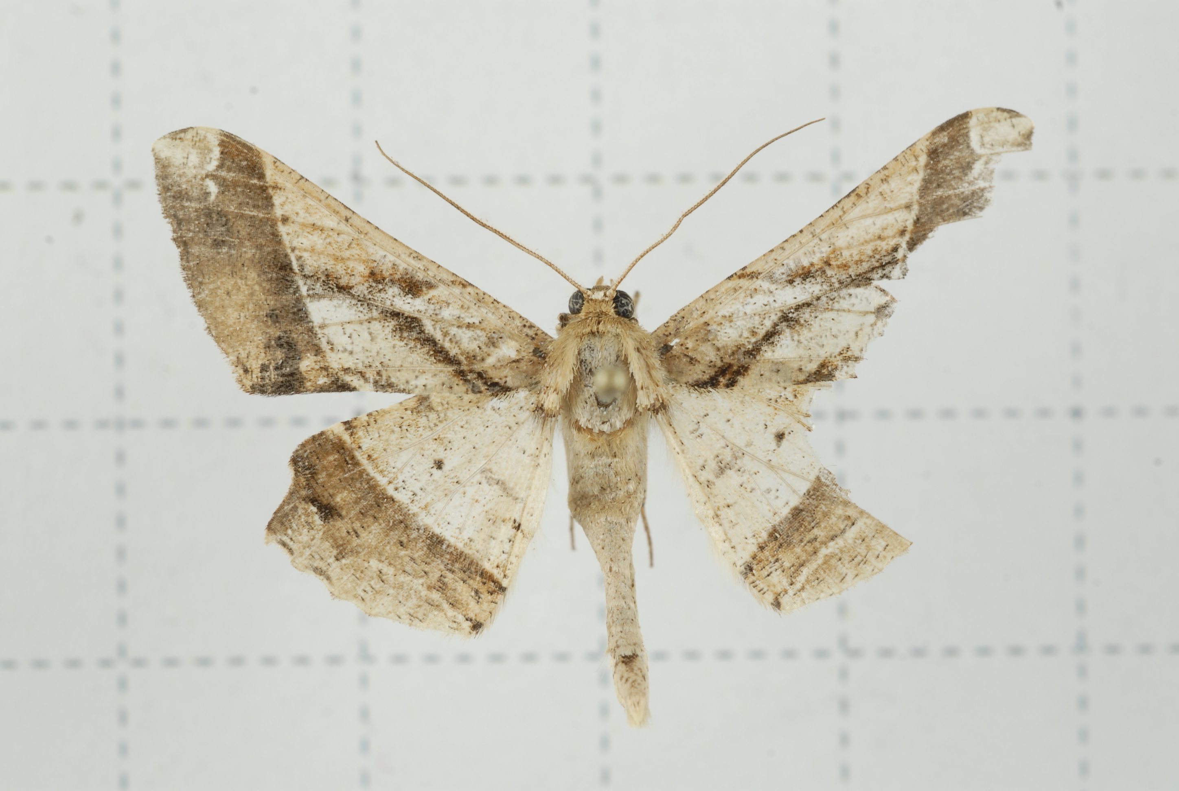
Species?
Krananda latimarginaria
